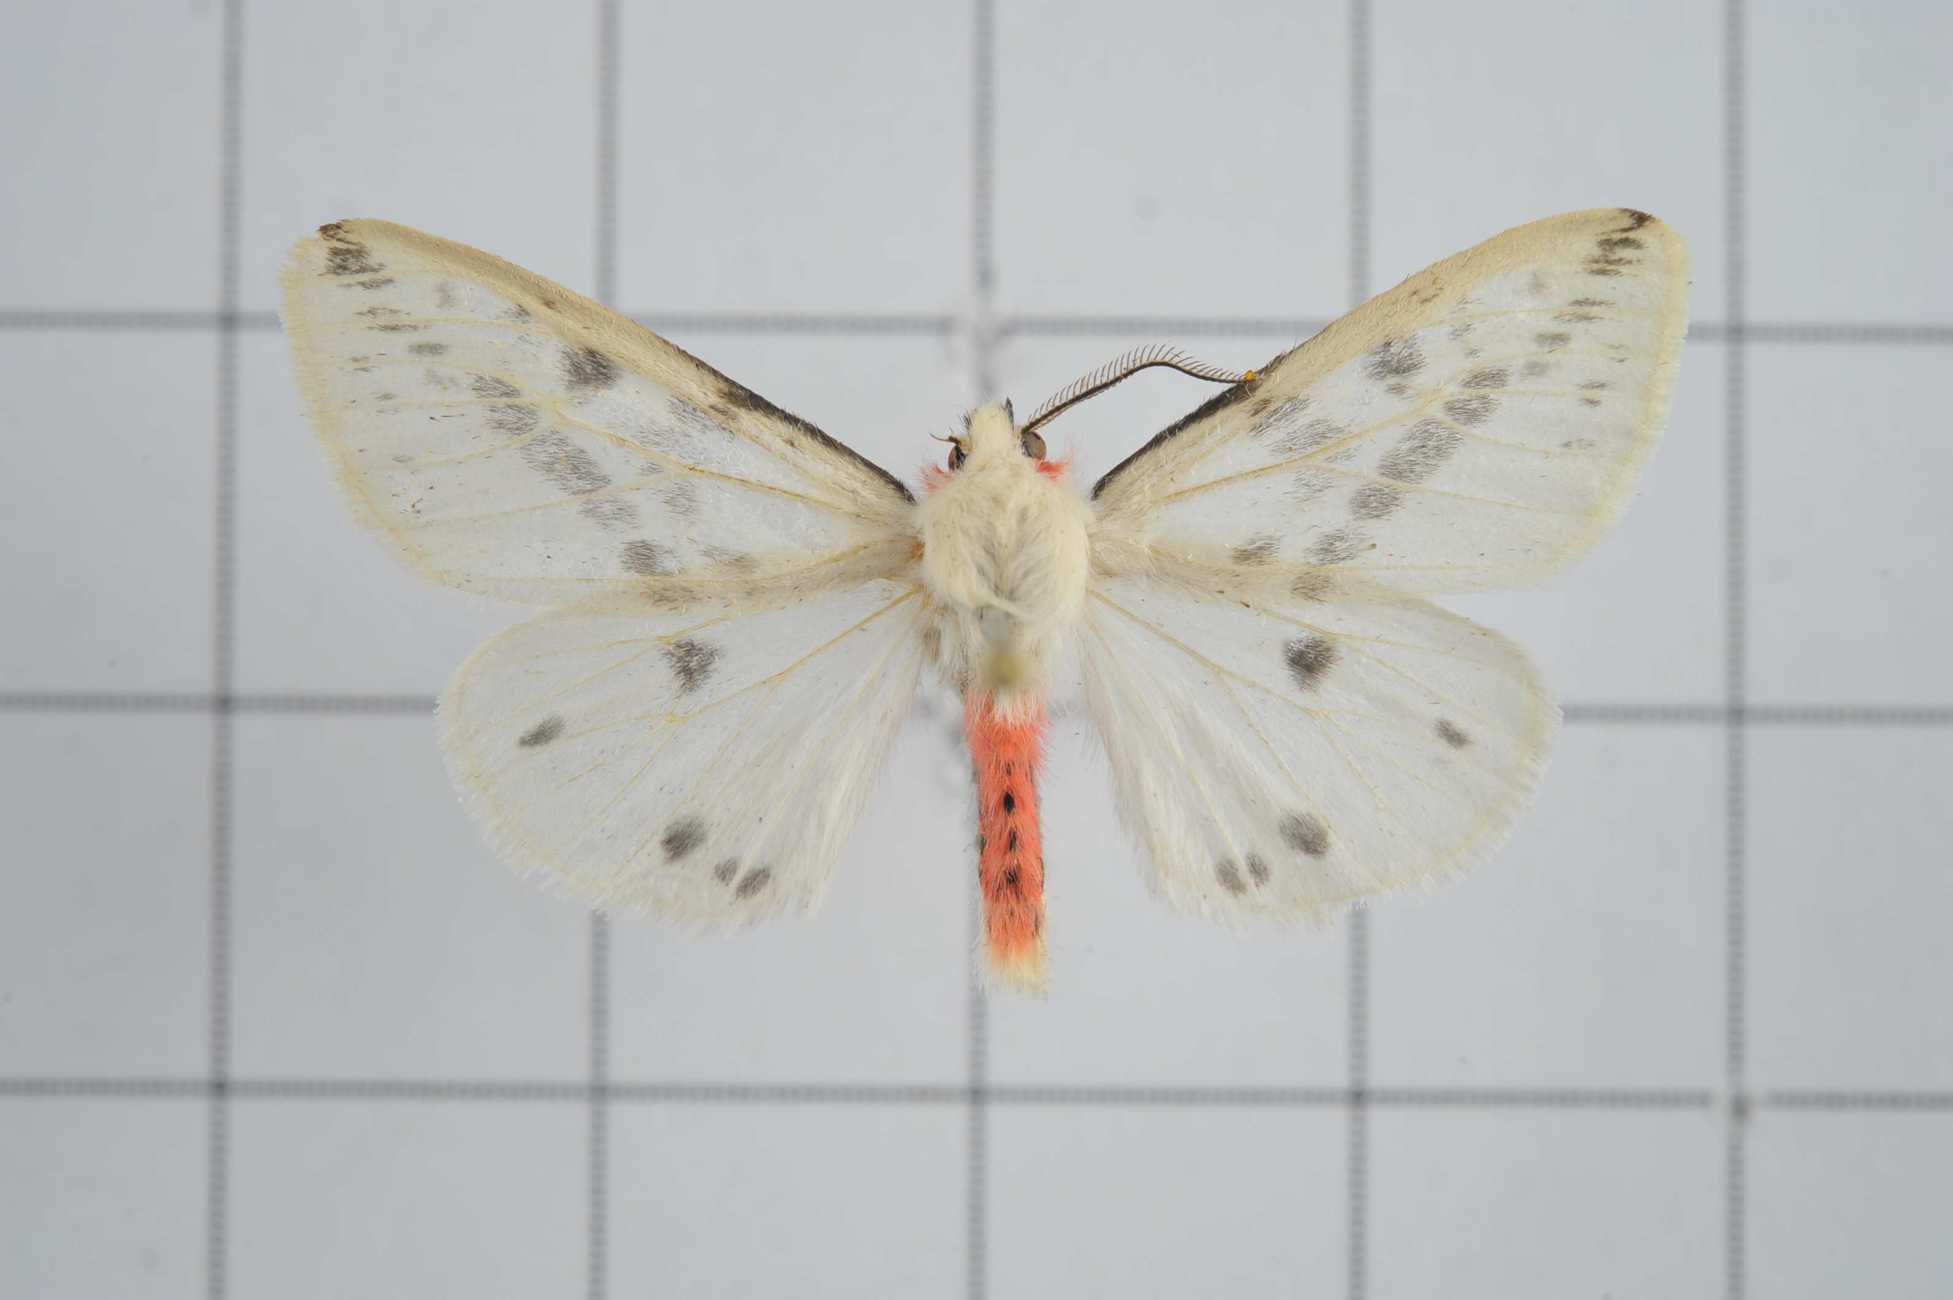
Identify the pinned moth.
Lemyra nigricosta
